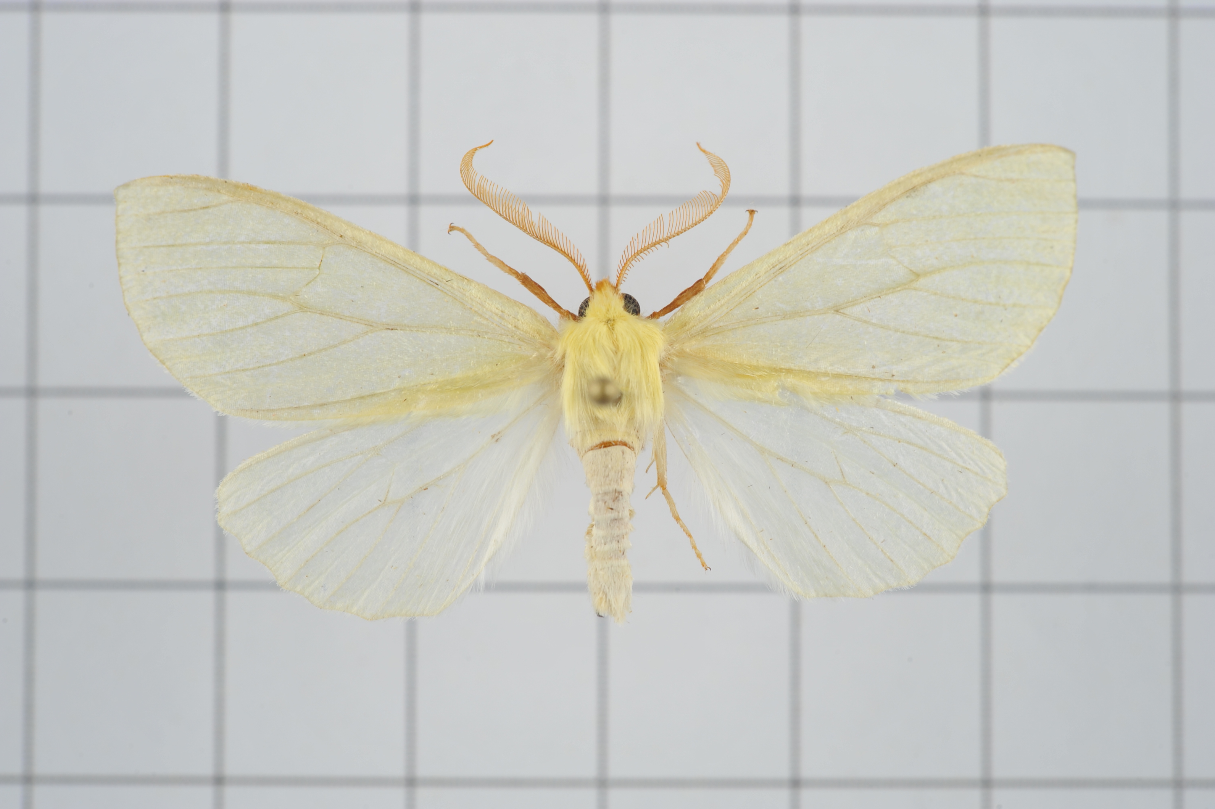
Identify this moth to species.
Doratoptera lutea
